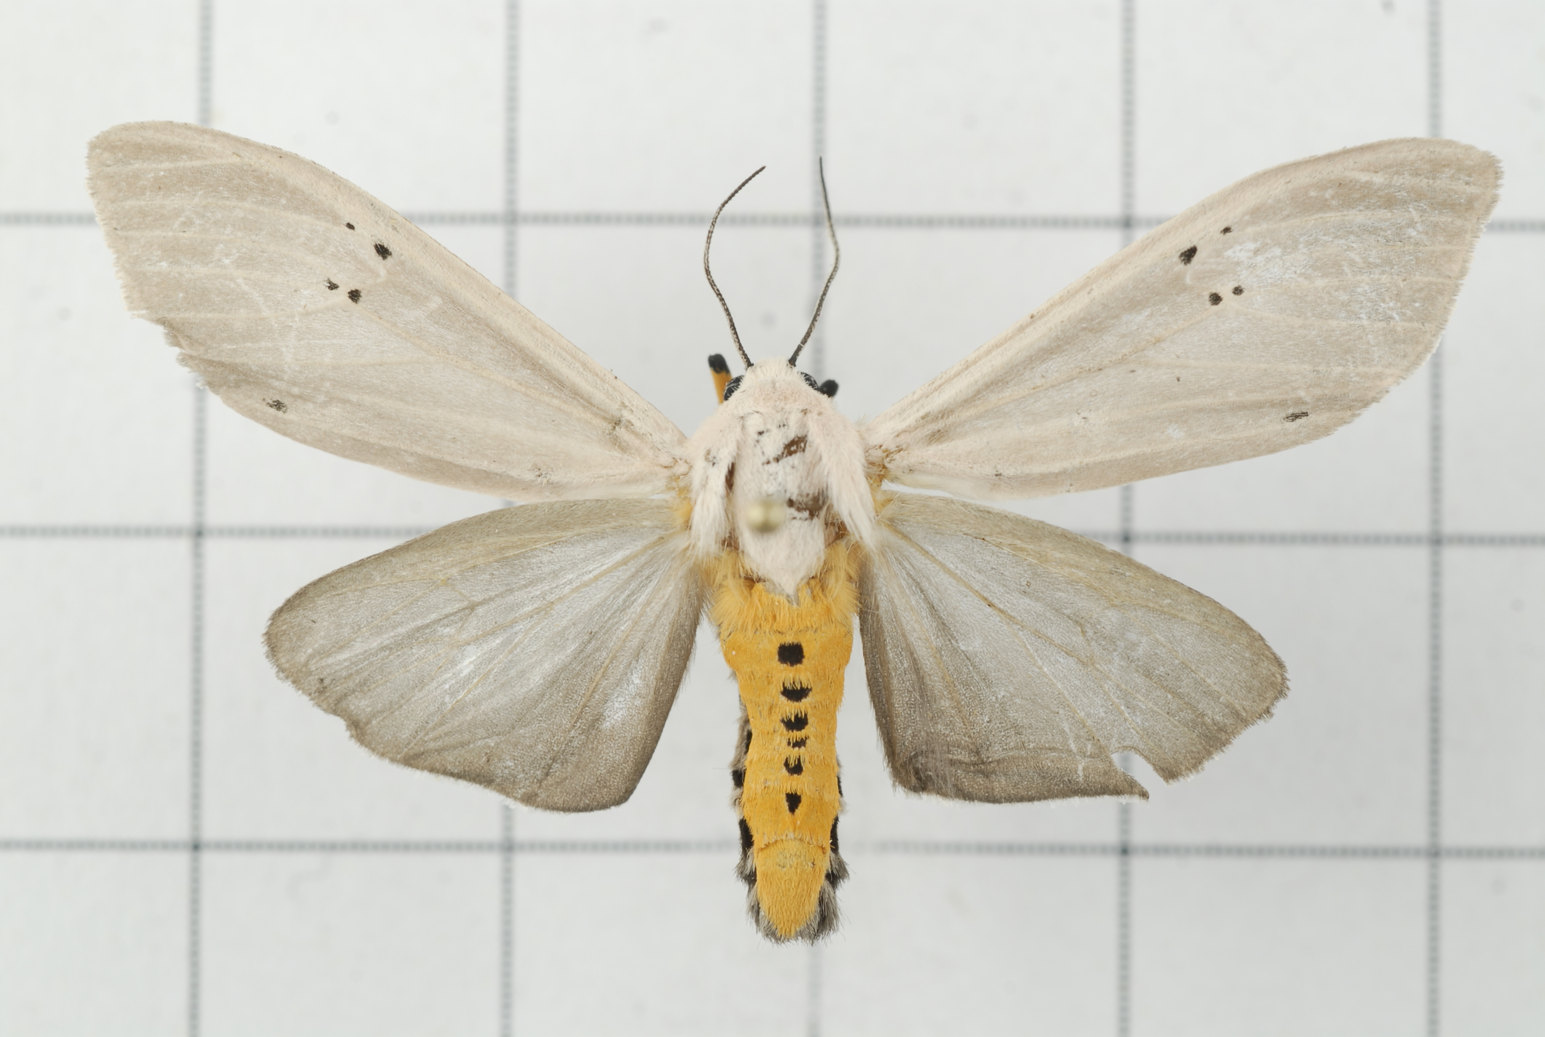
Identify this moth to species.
Creatonotos transiens koni
